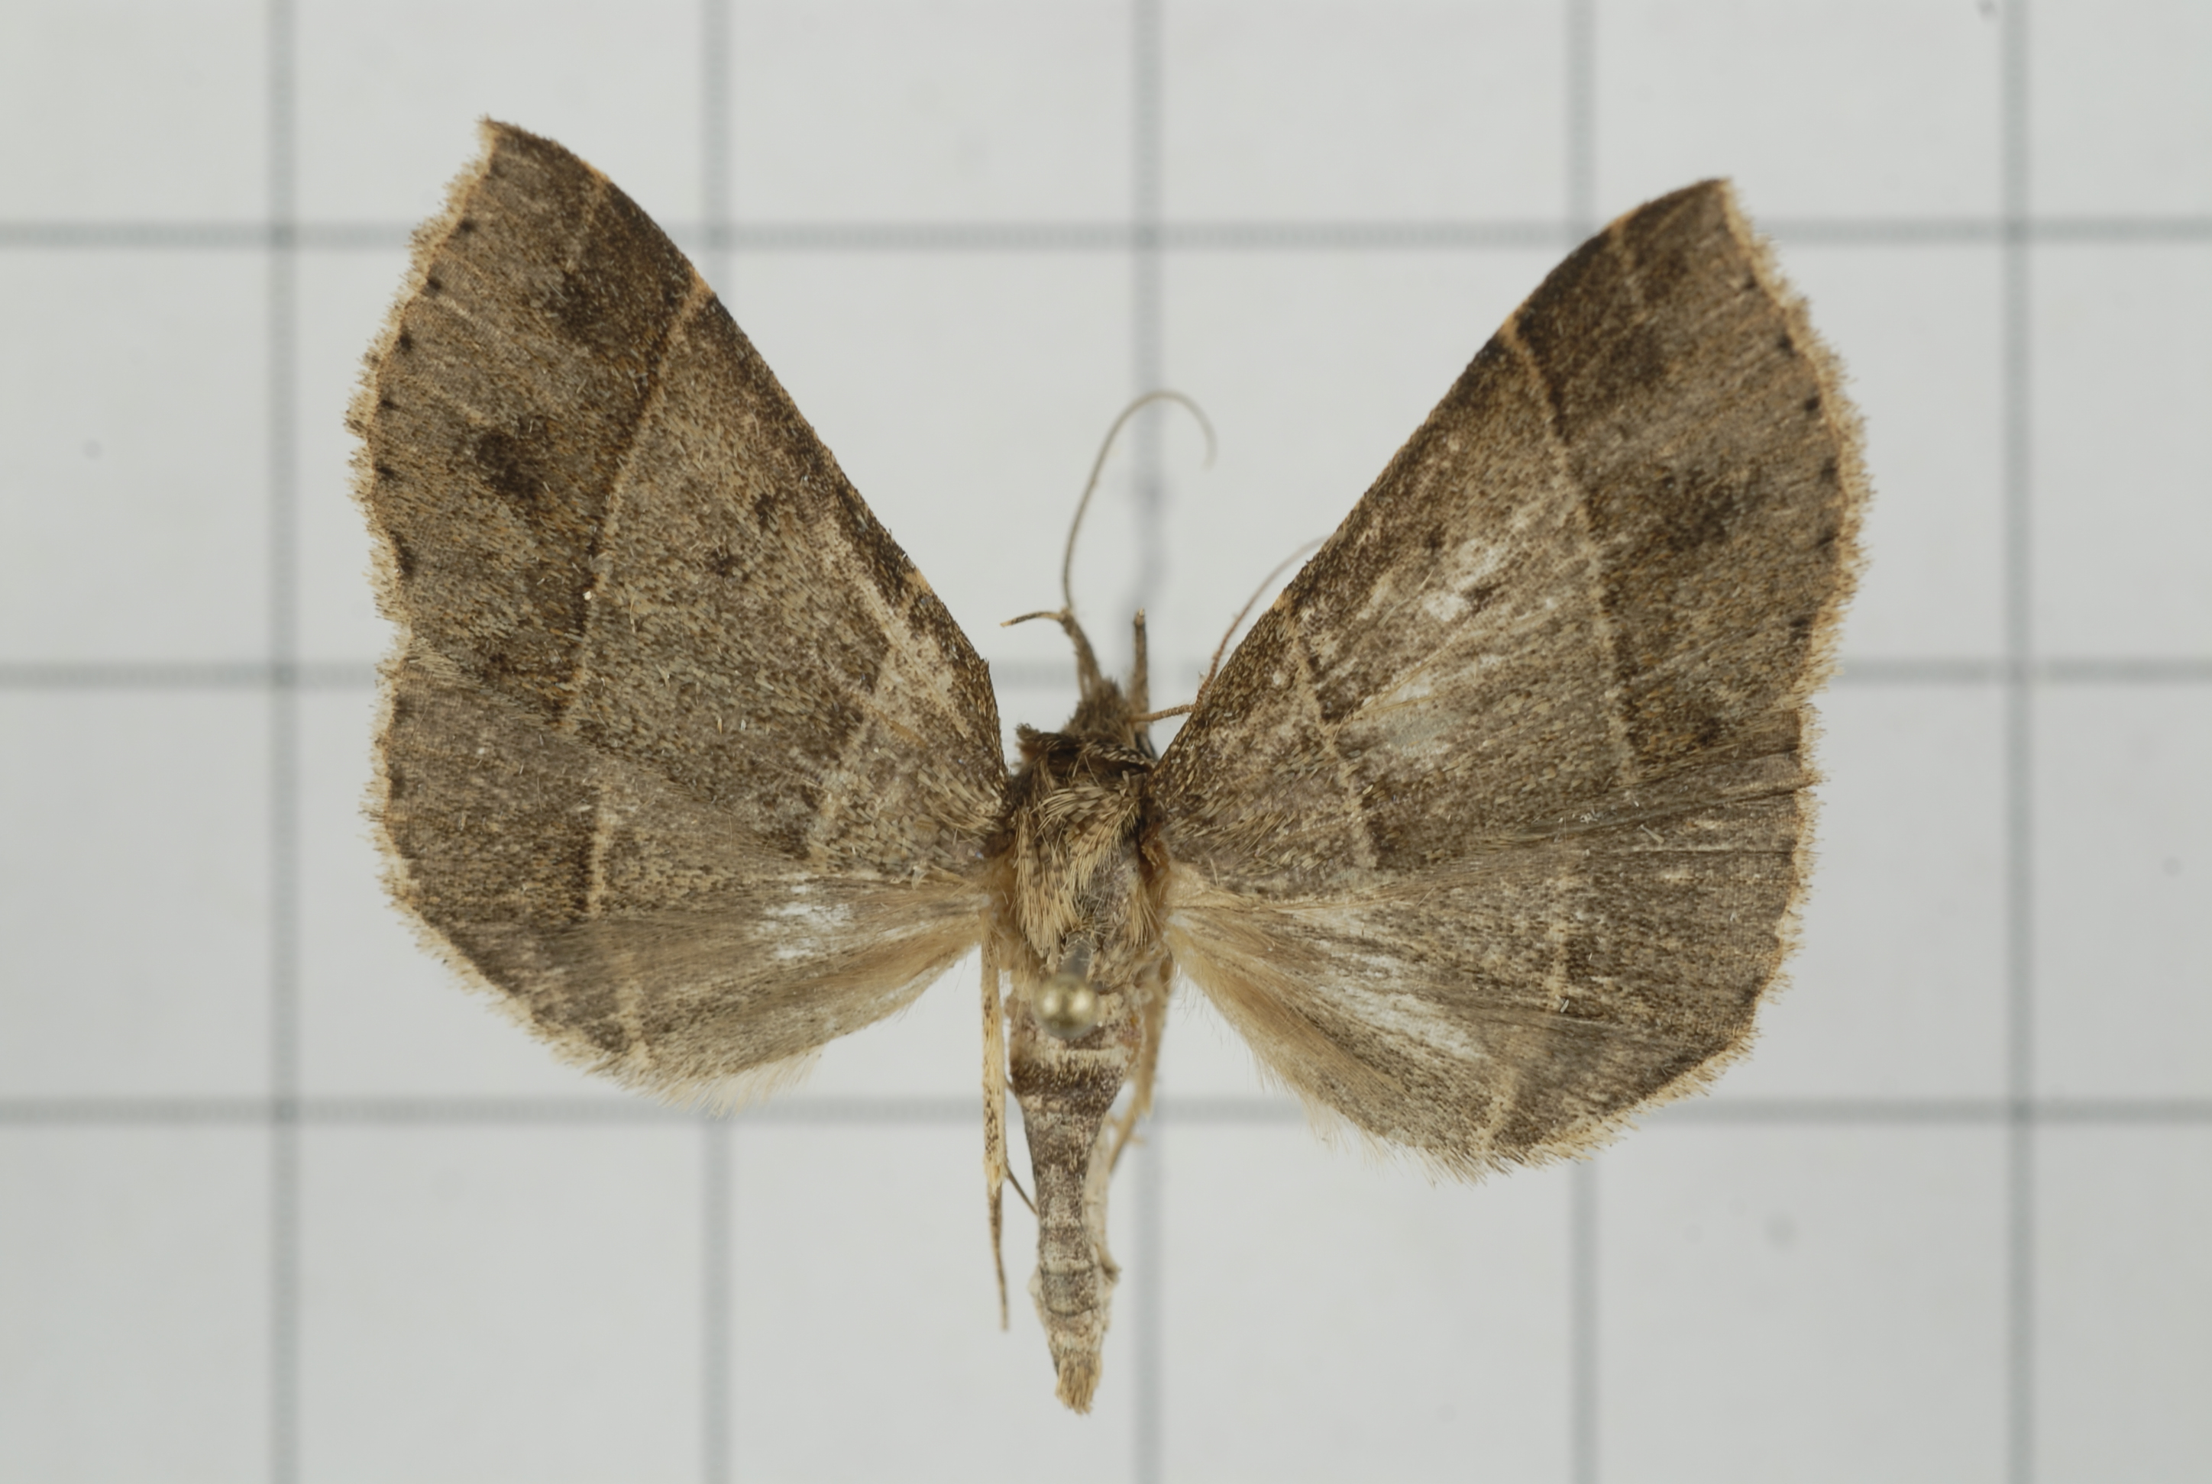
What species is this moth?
Bertula parallela
